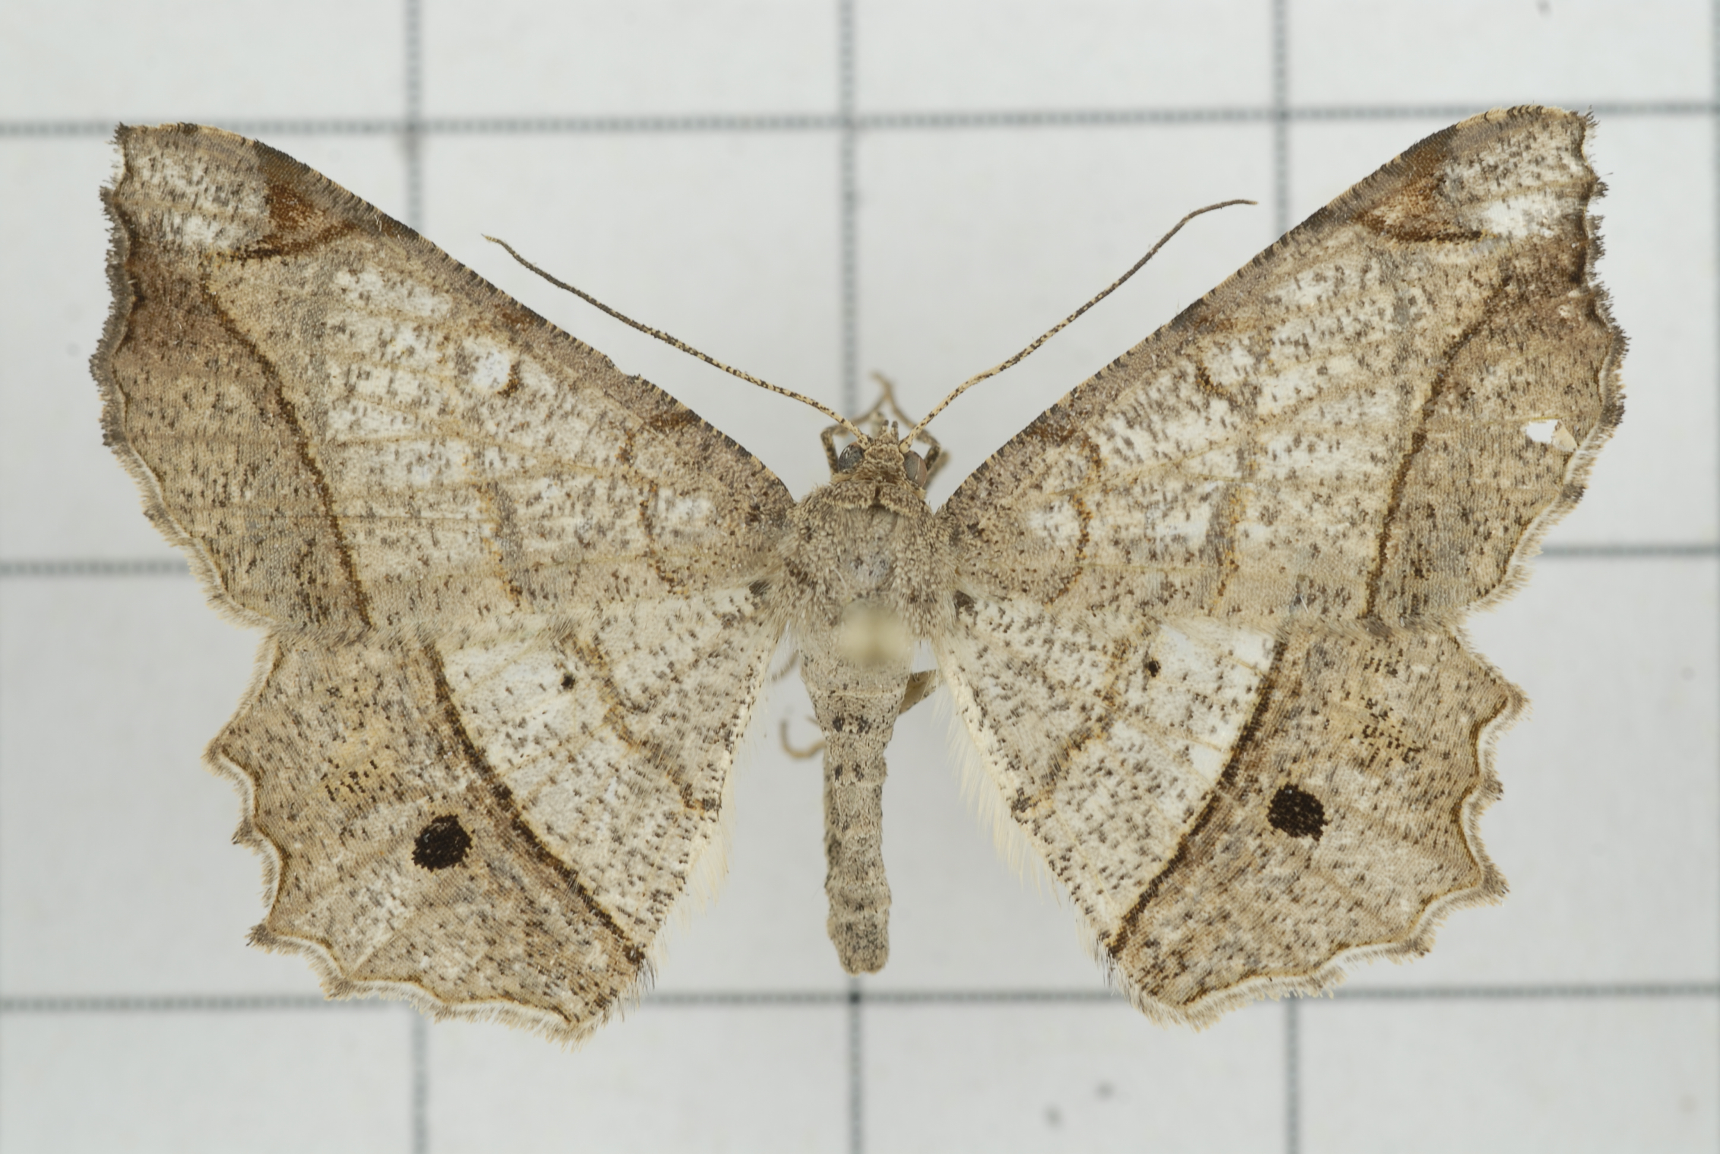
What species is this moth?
Chiasmia monticolaria notia
